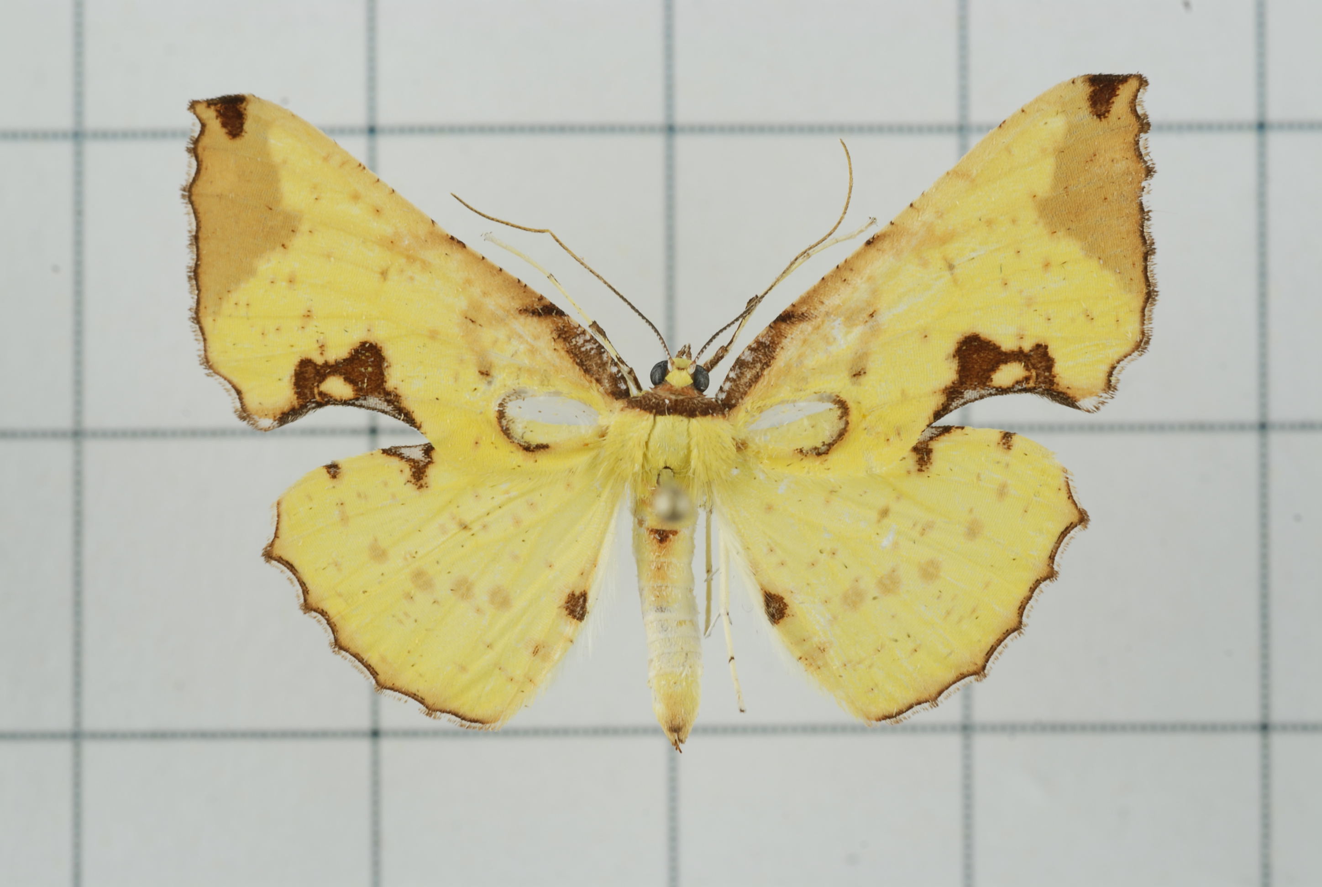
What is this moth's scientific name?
Corymica pryeri
